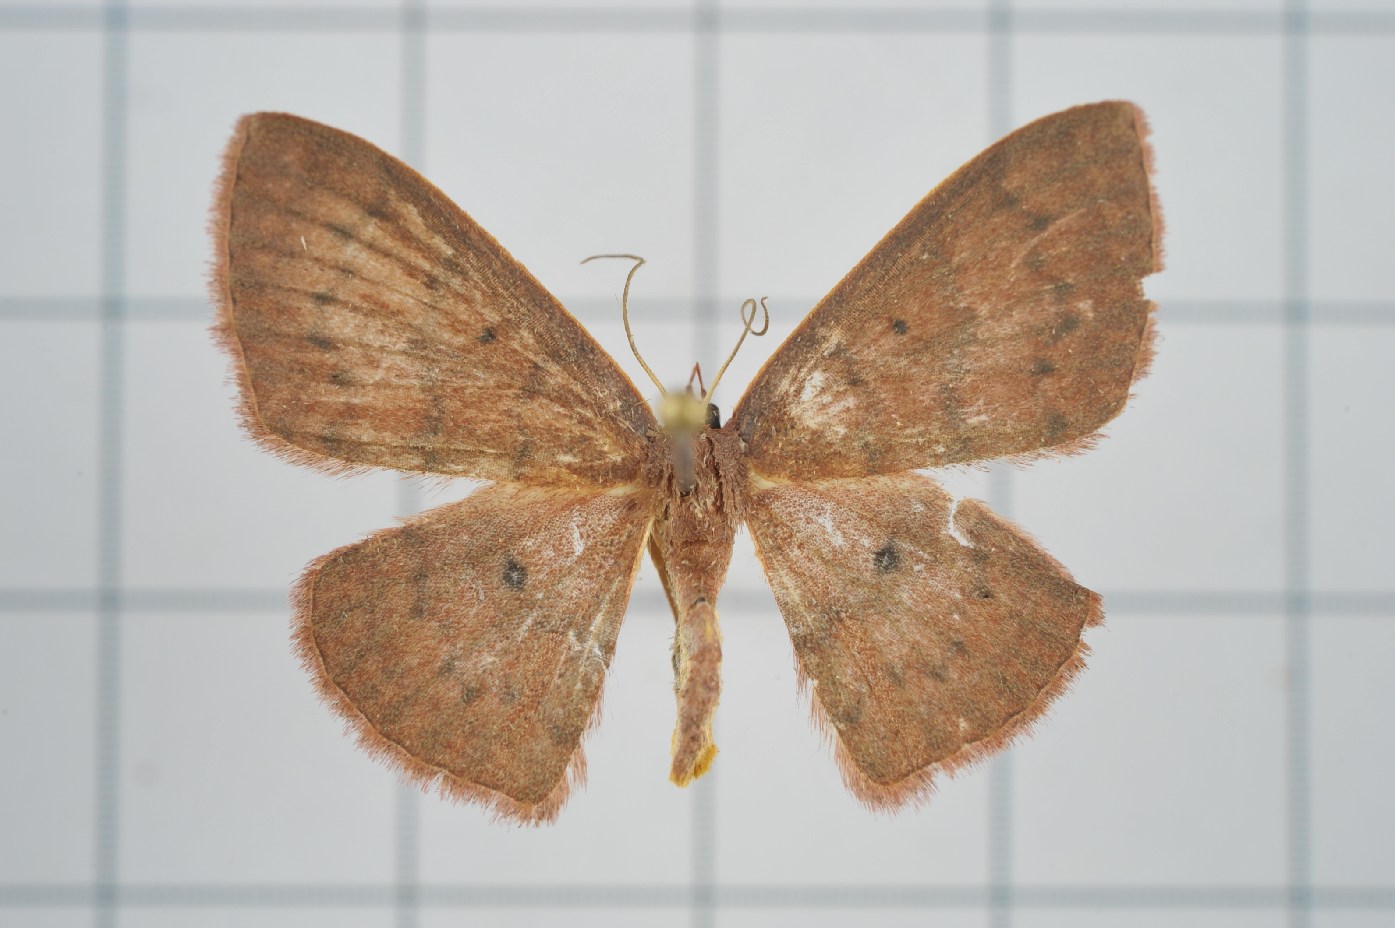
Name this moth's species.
Organopoda carnearia carnearia
